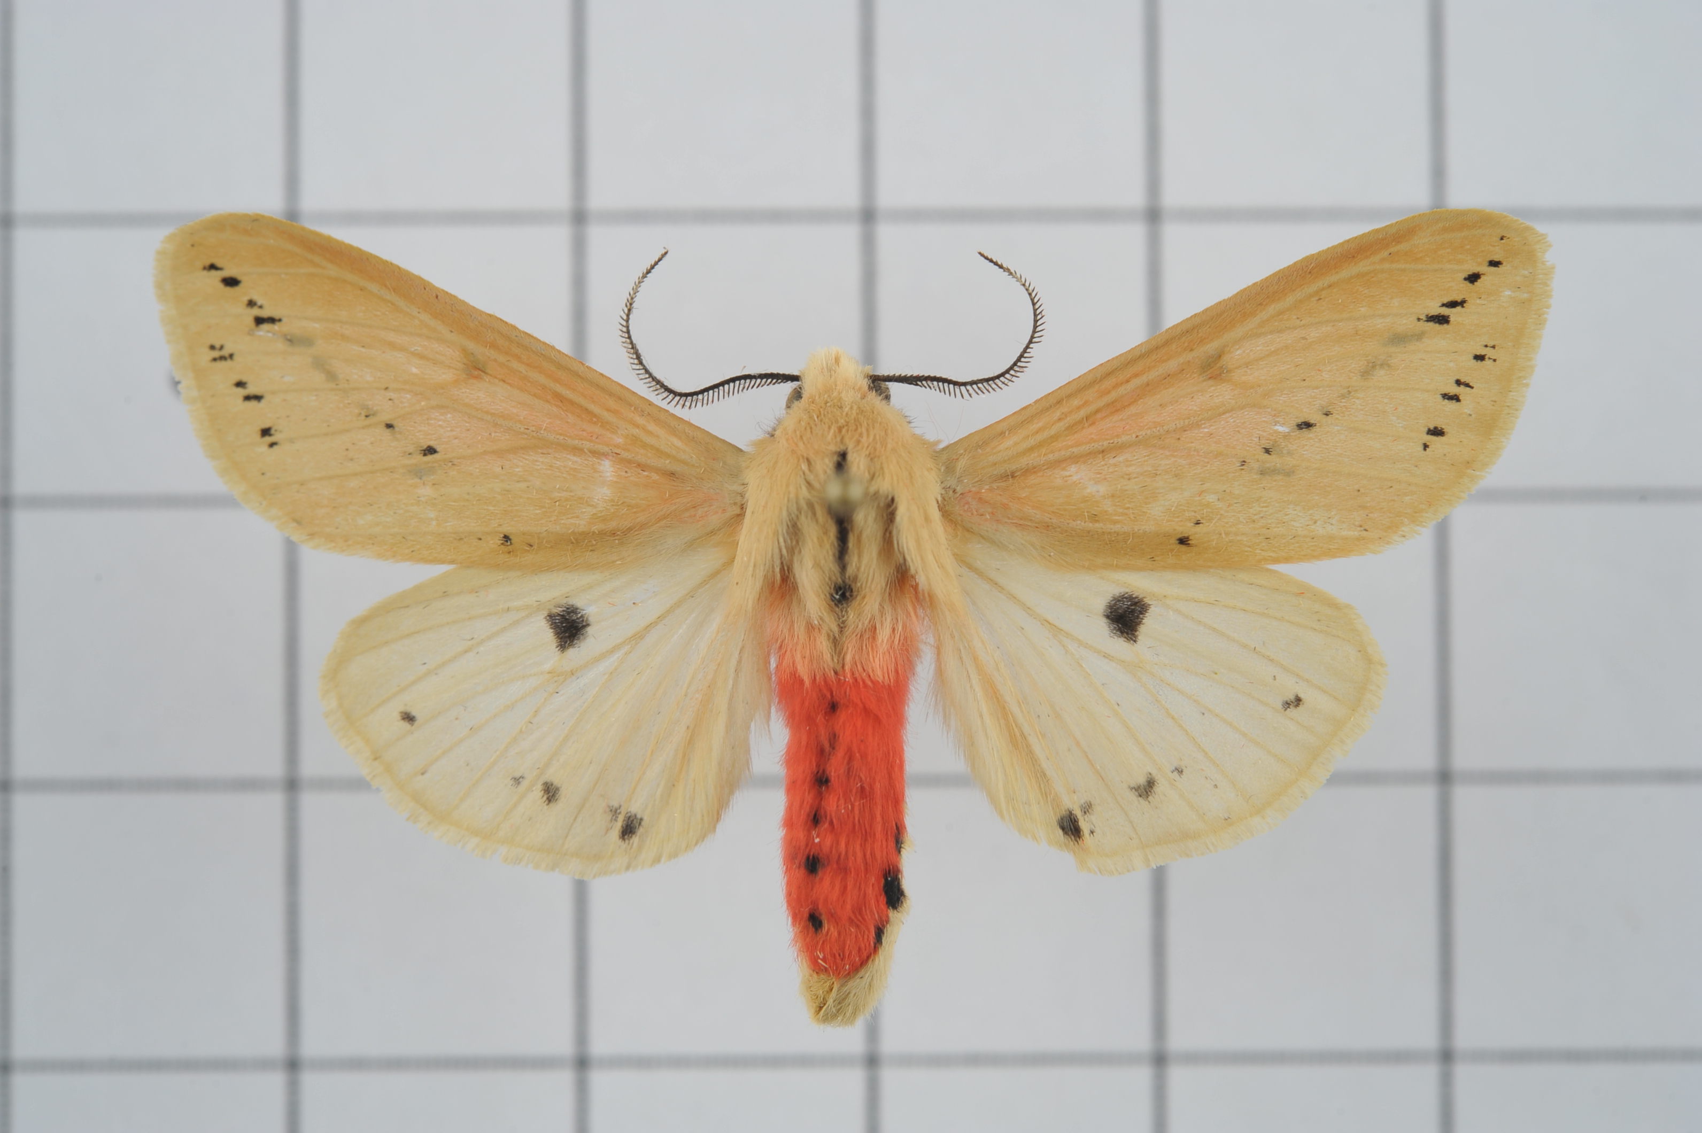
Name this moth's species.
Spilarctia sagittifera taiwanensis
